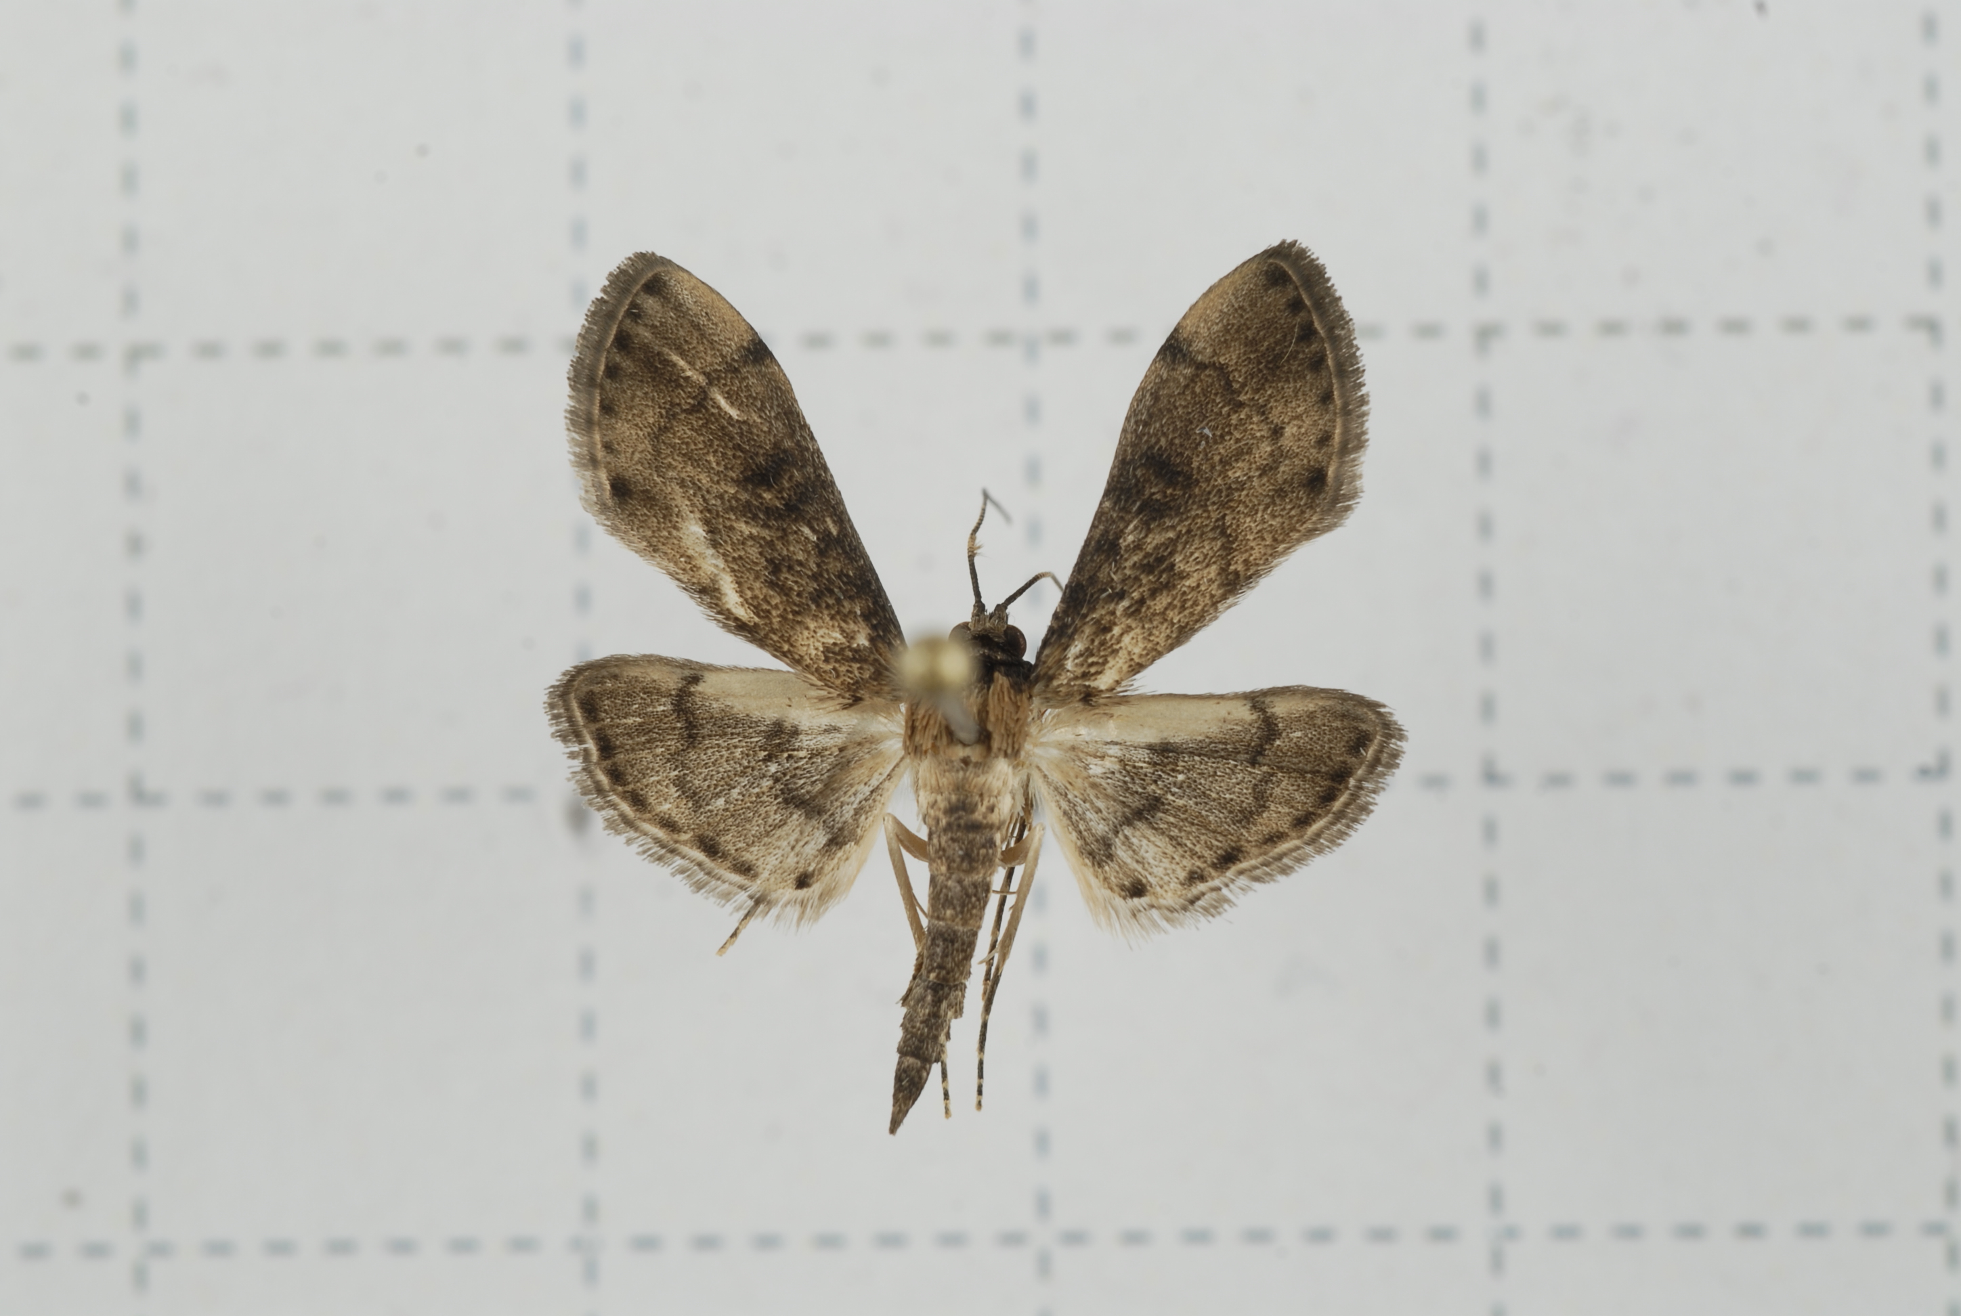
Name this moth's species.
Nacoleia charesalis
